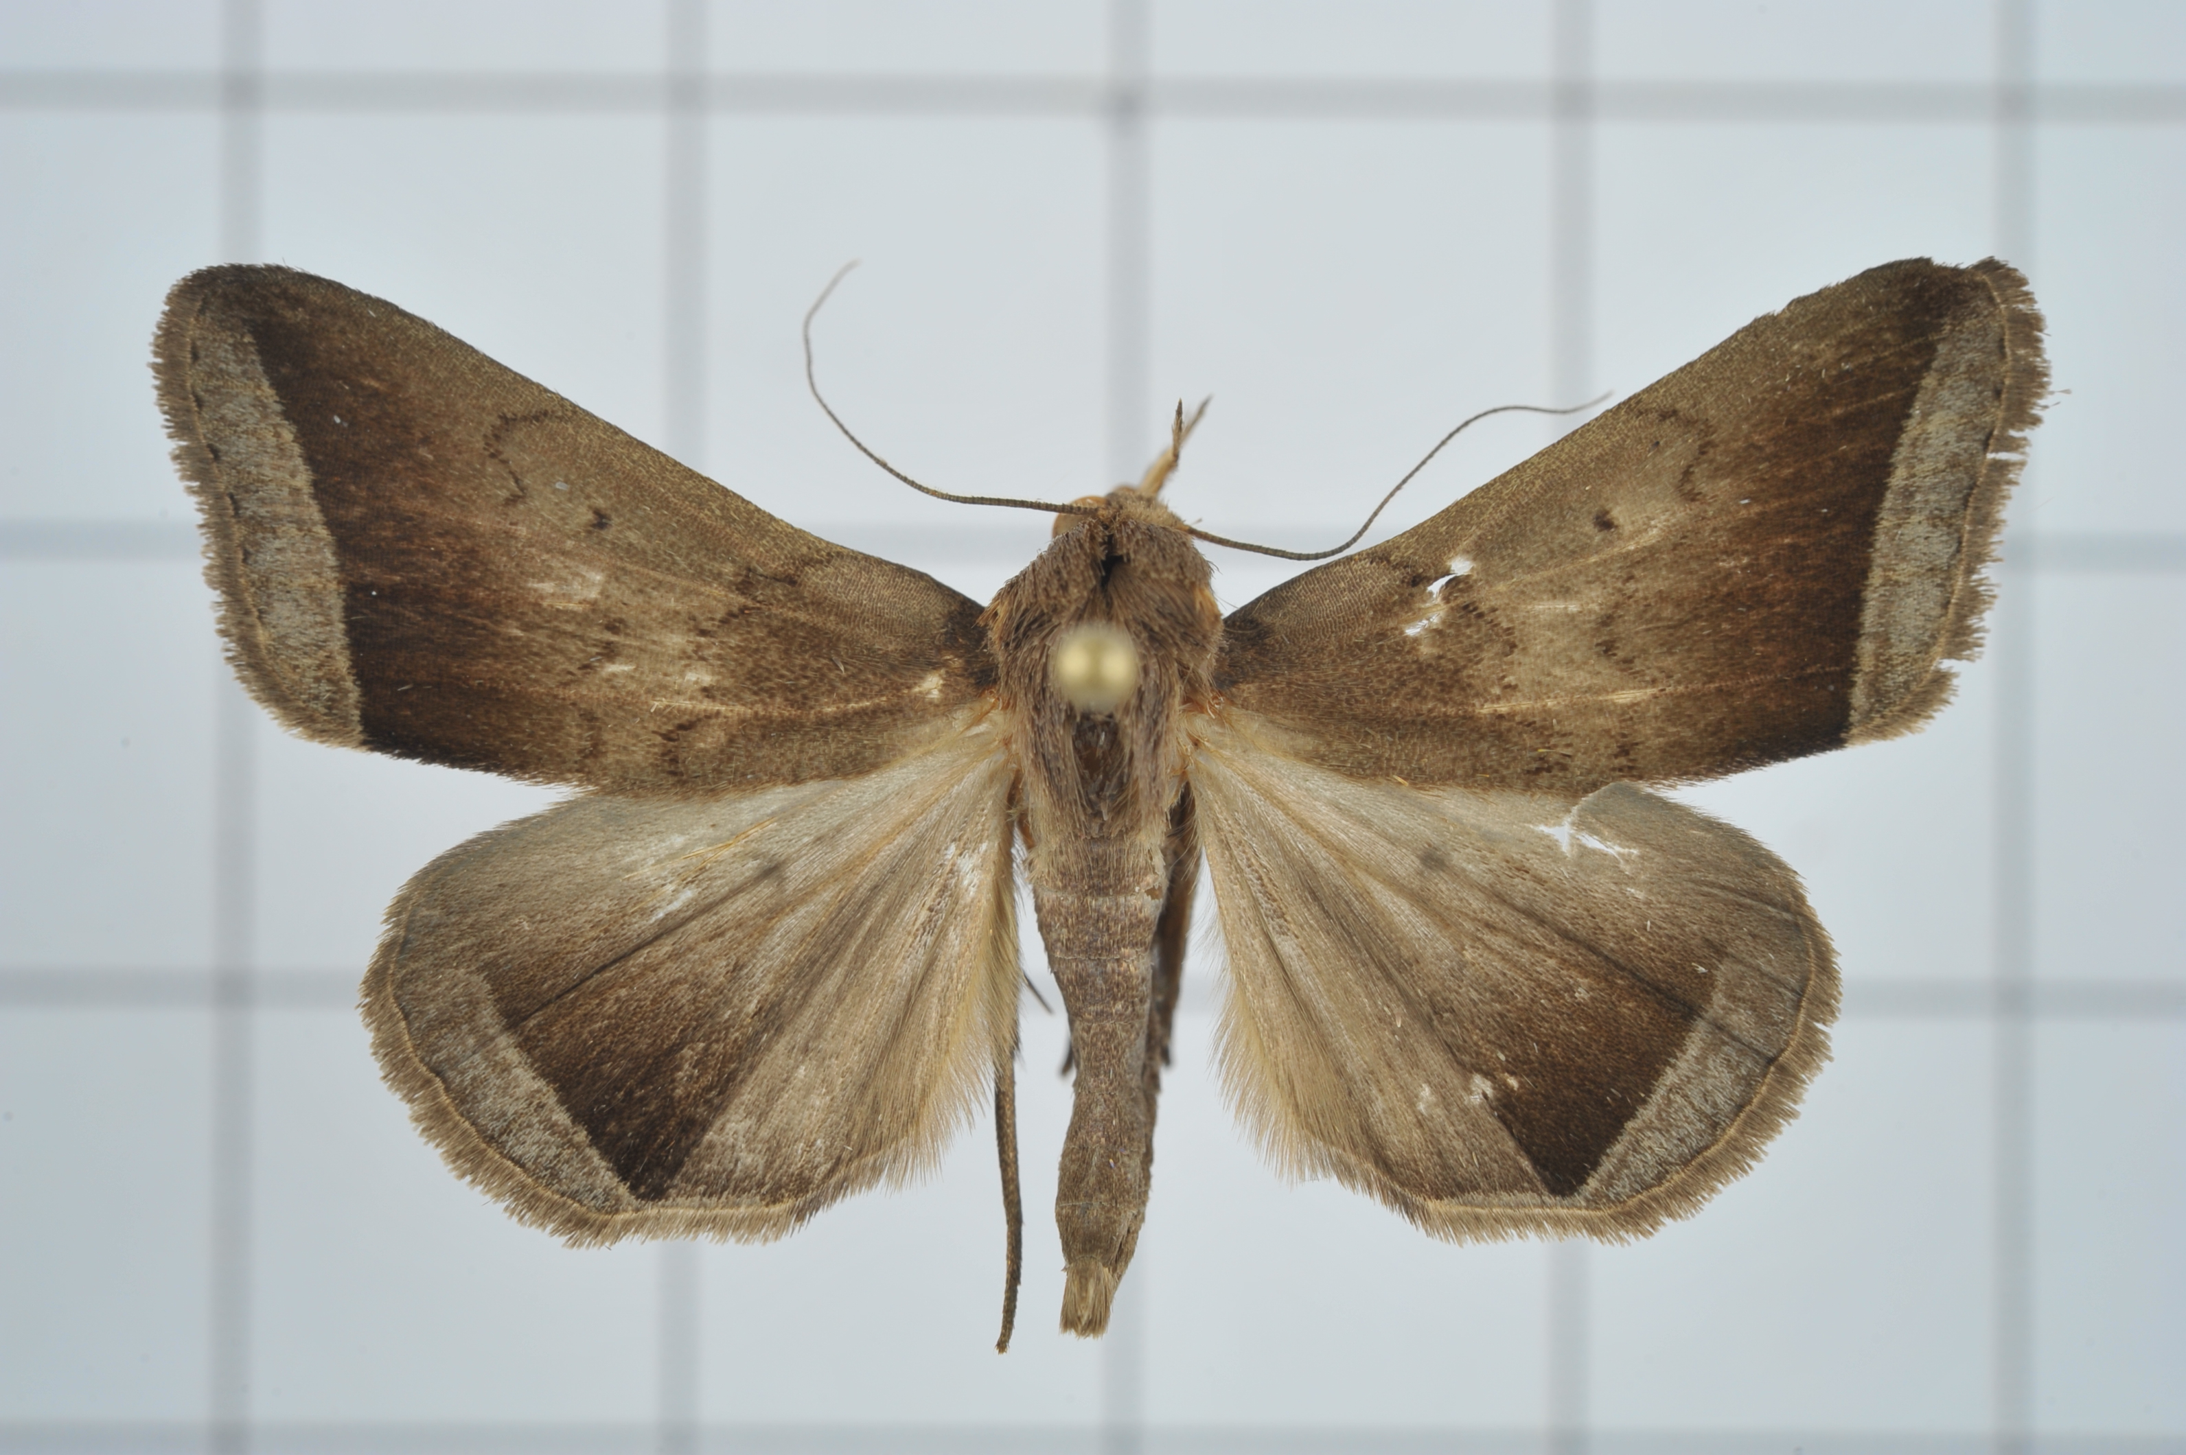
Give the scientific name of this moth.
Simplicia bimarginata
